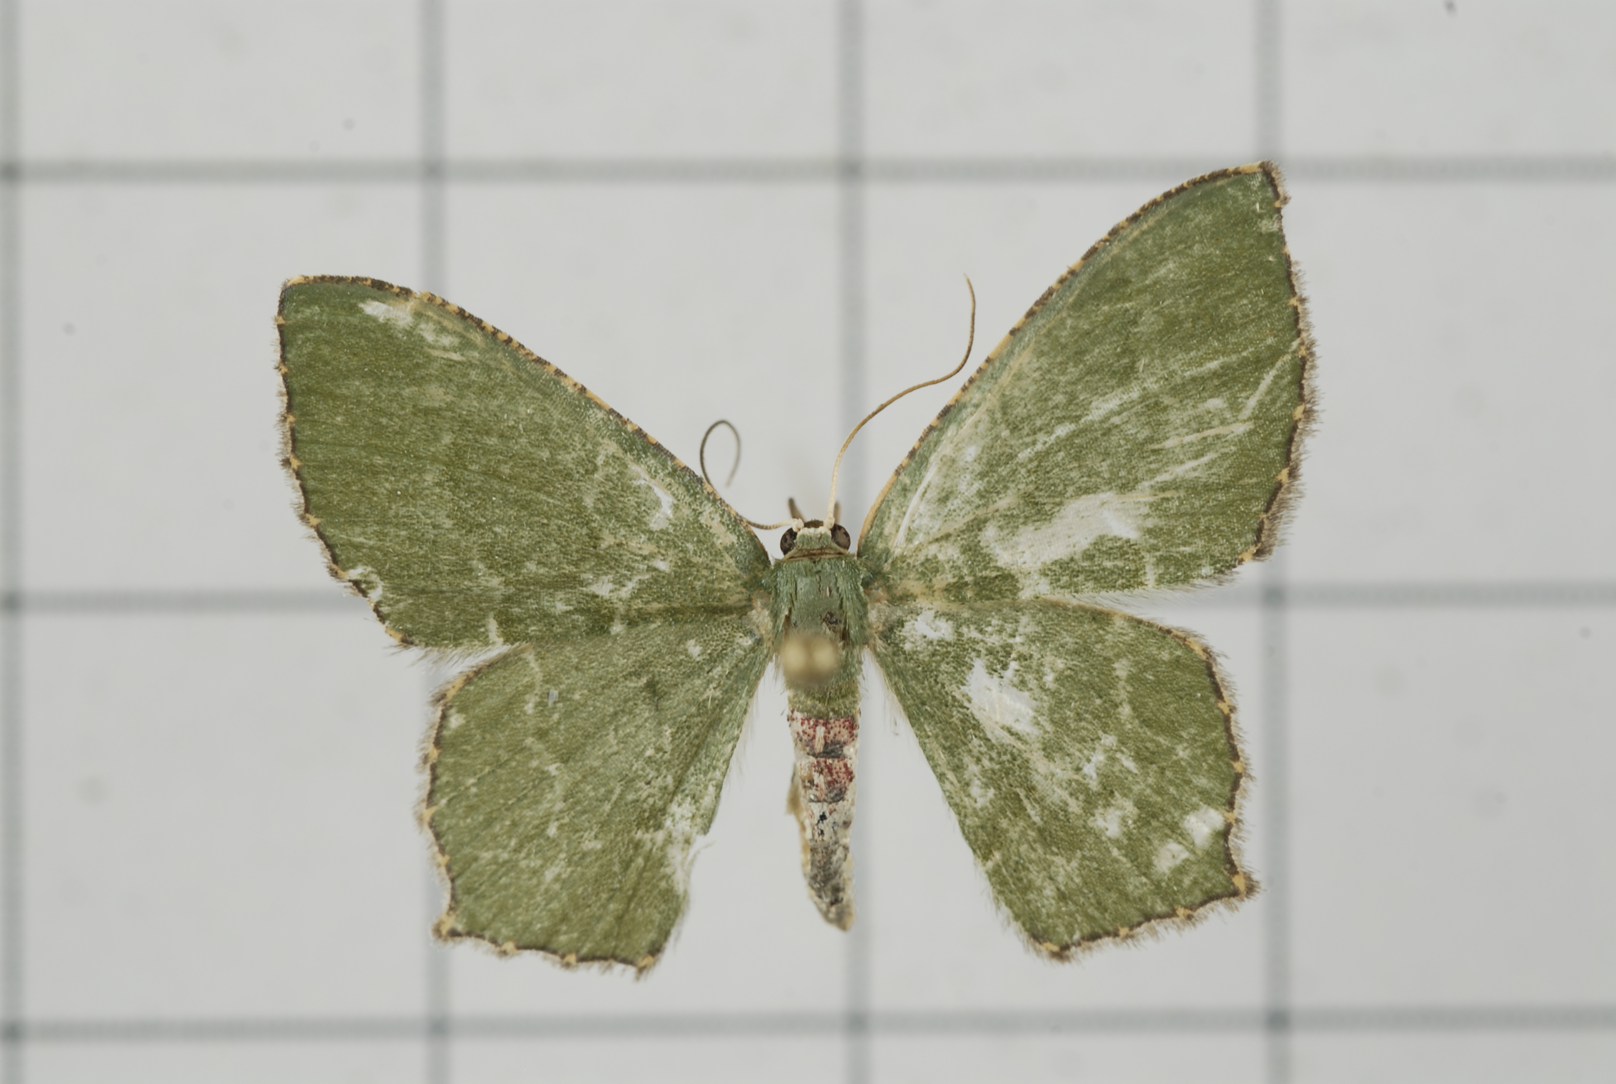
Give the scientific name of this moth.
Hemithea tritonaria
